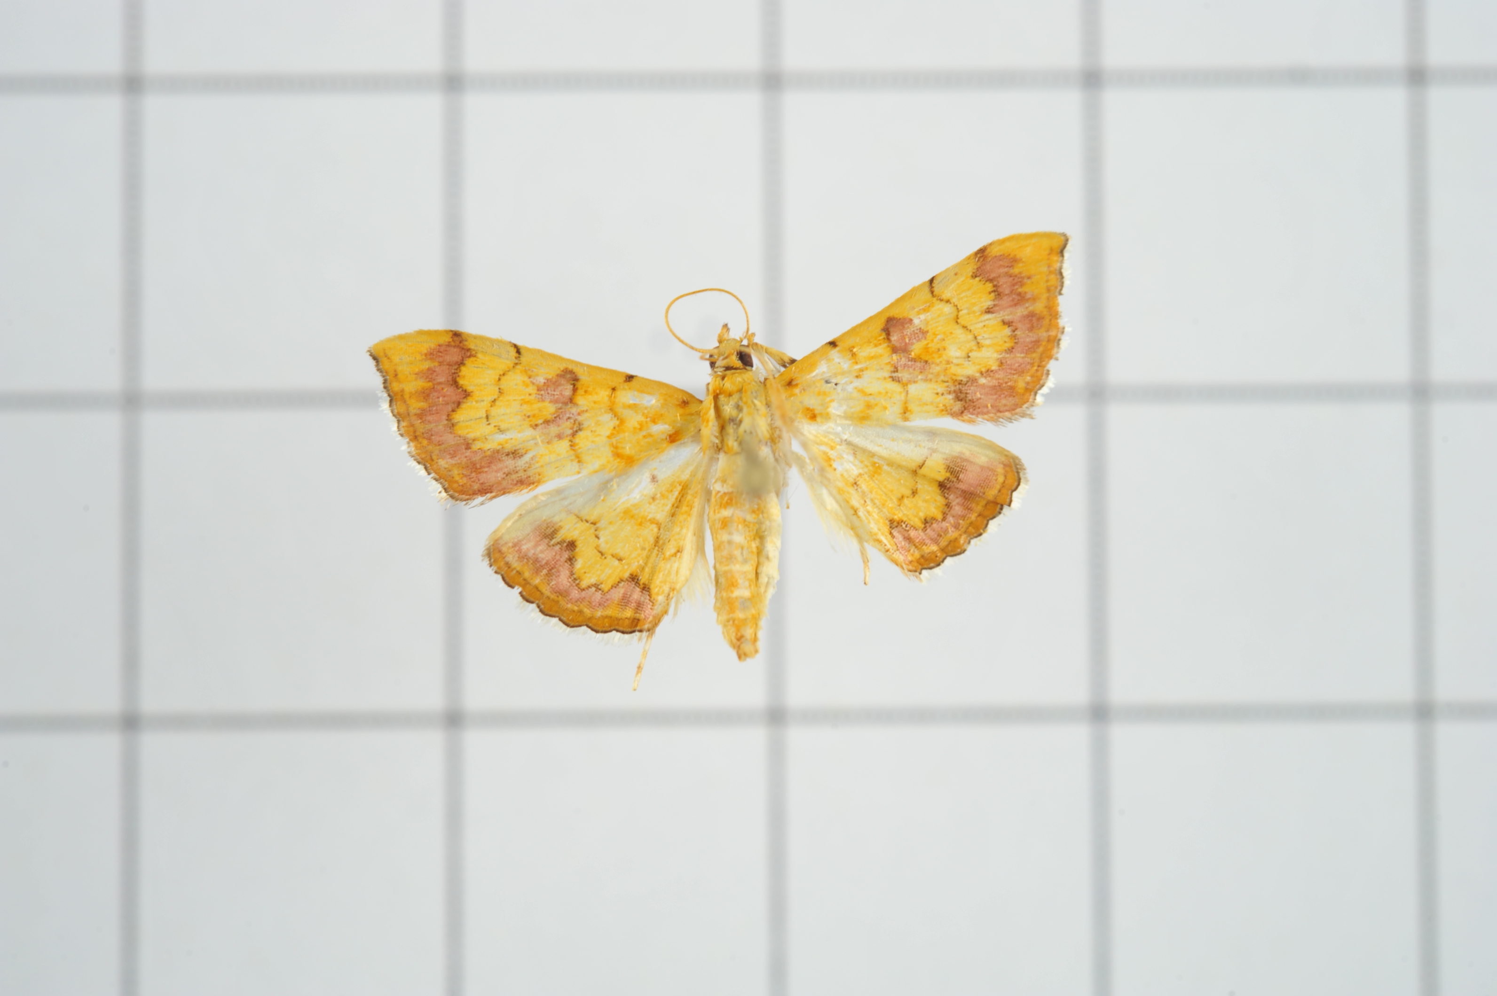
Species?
Isocentris filalis
